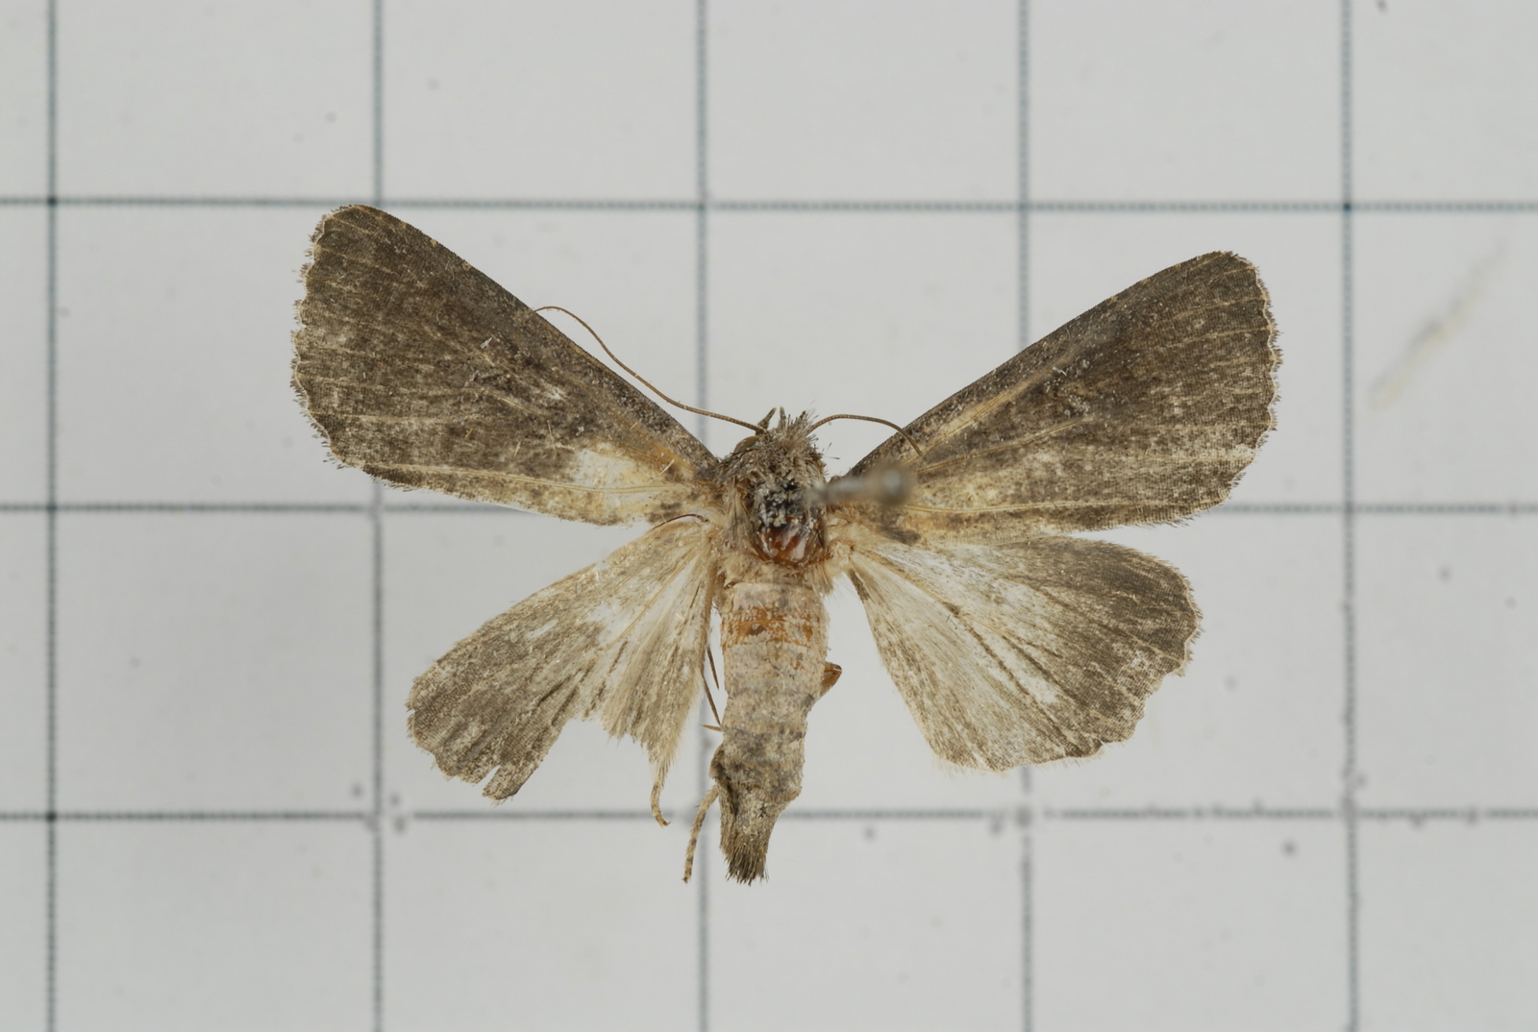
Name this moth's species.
Condica illecta
